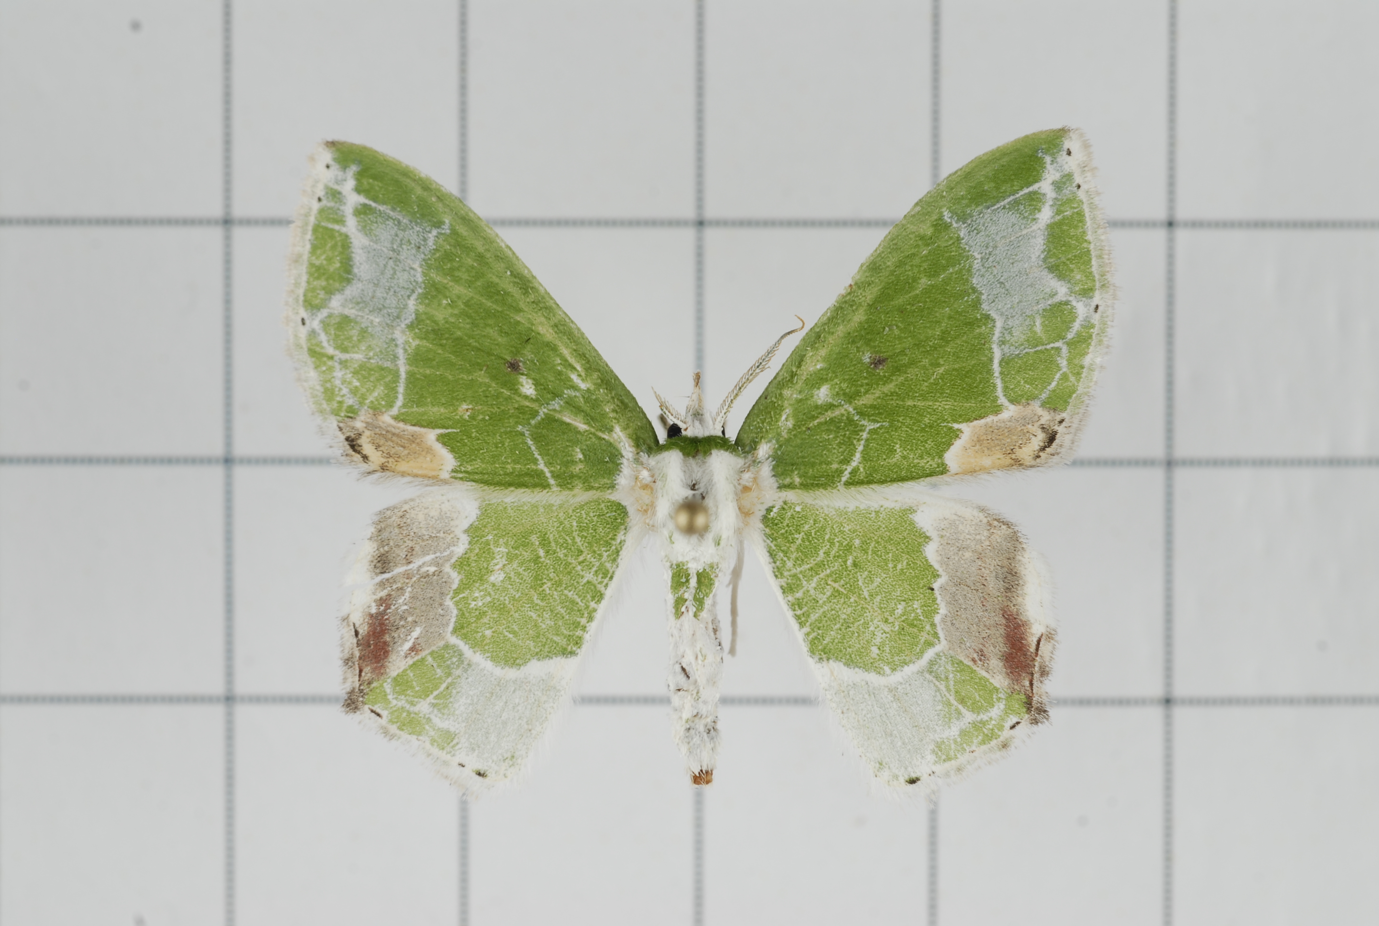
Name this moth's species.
Protuliocnemis partita
